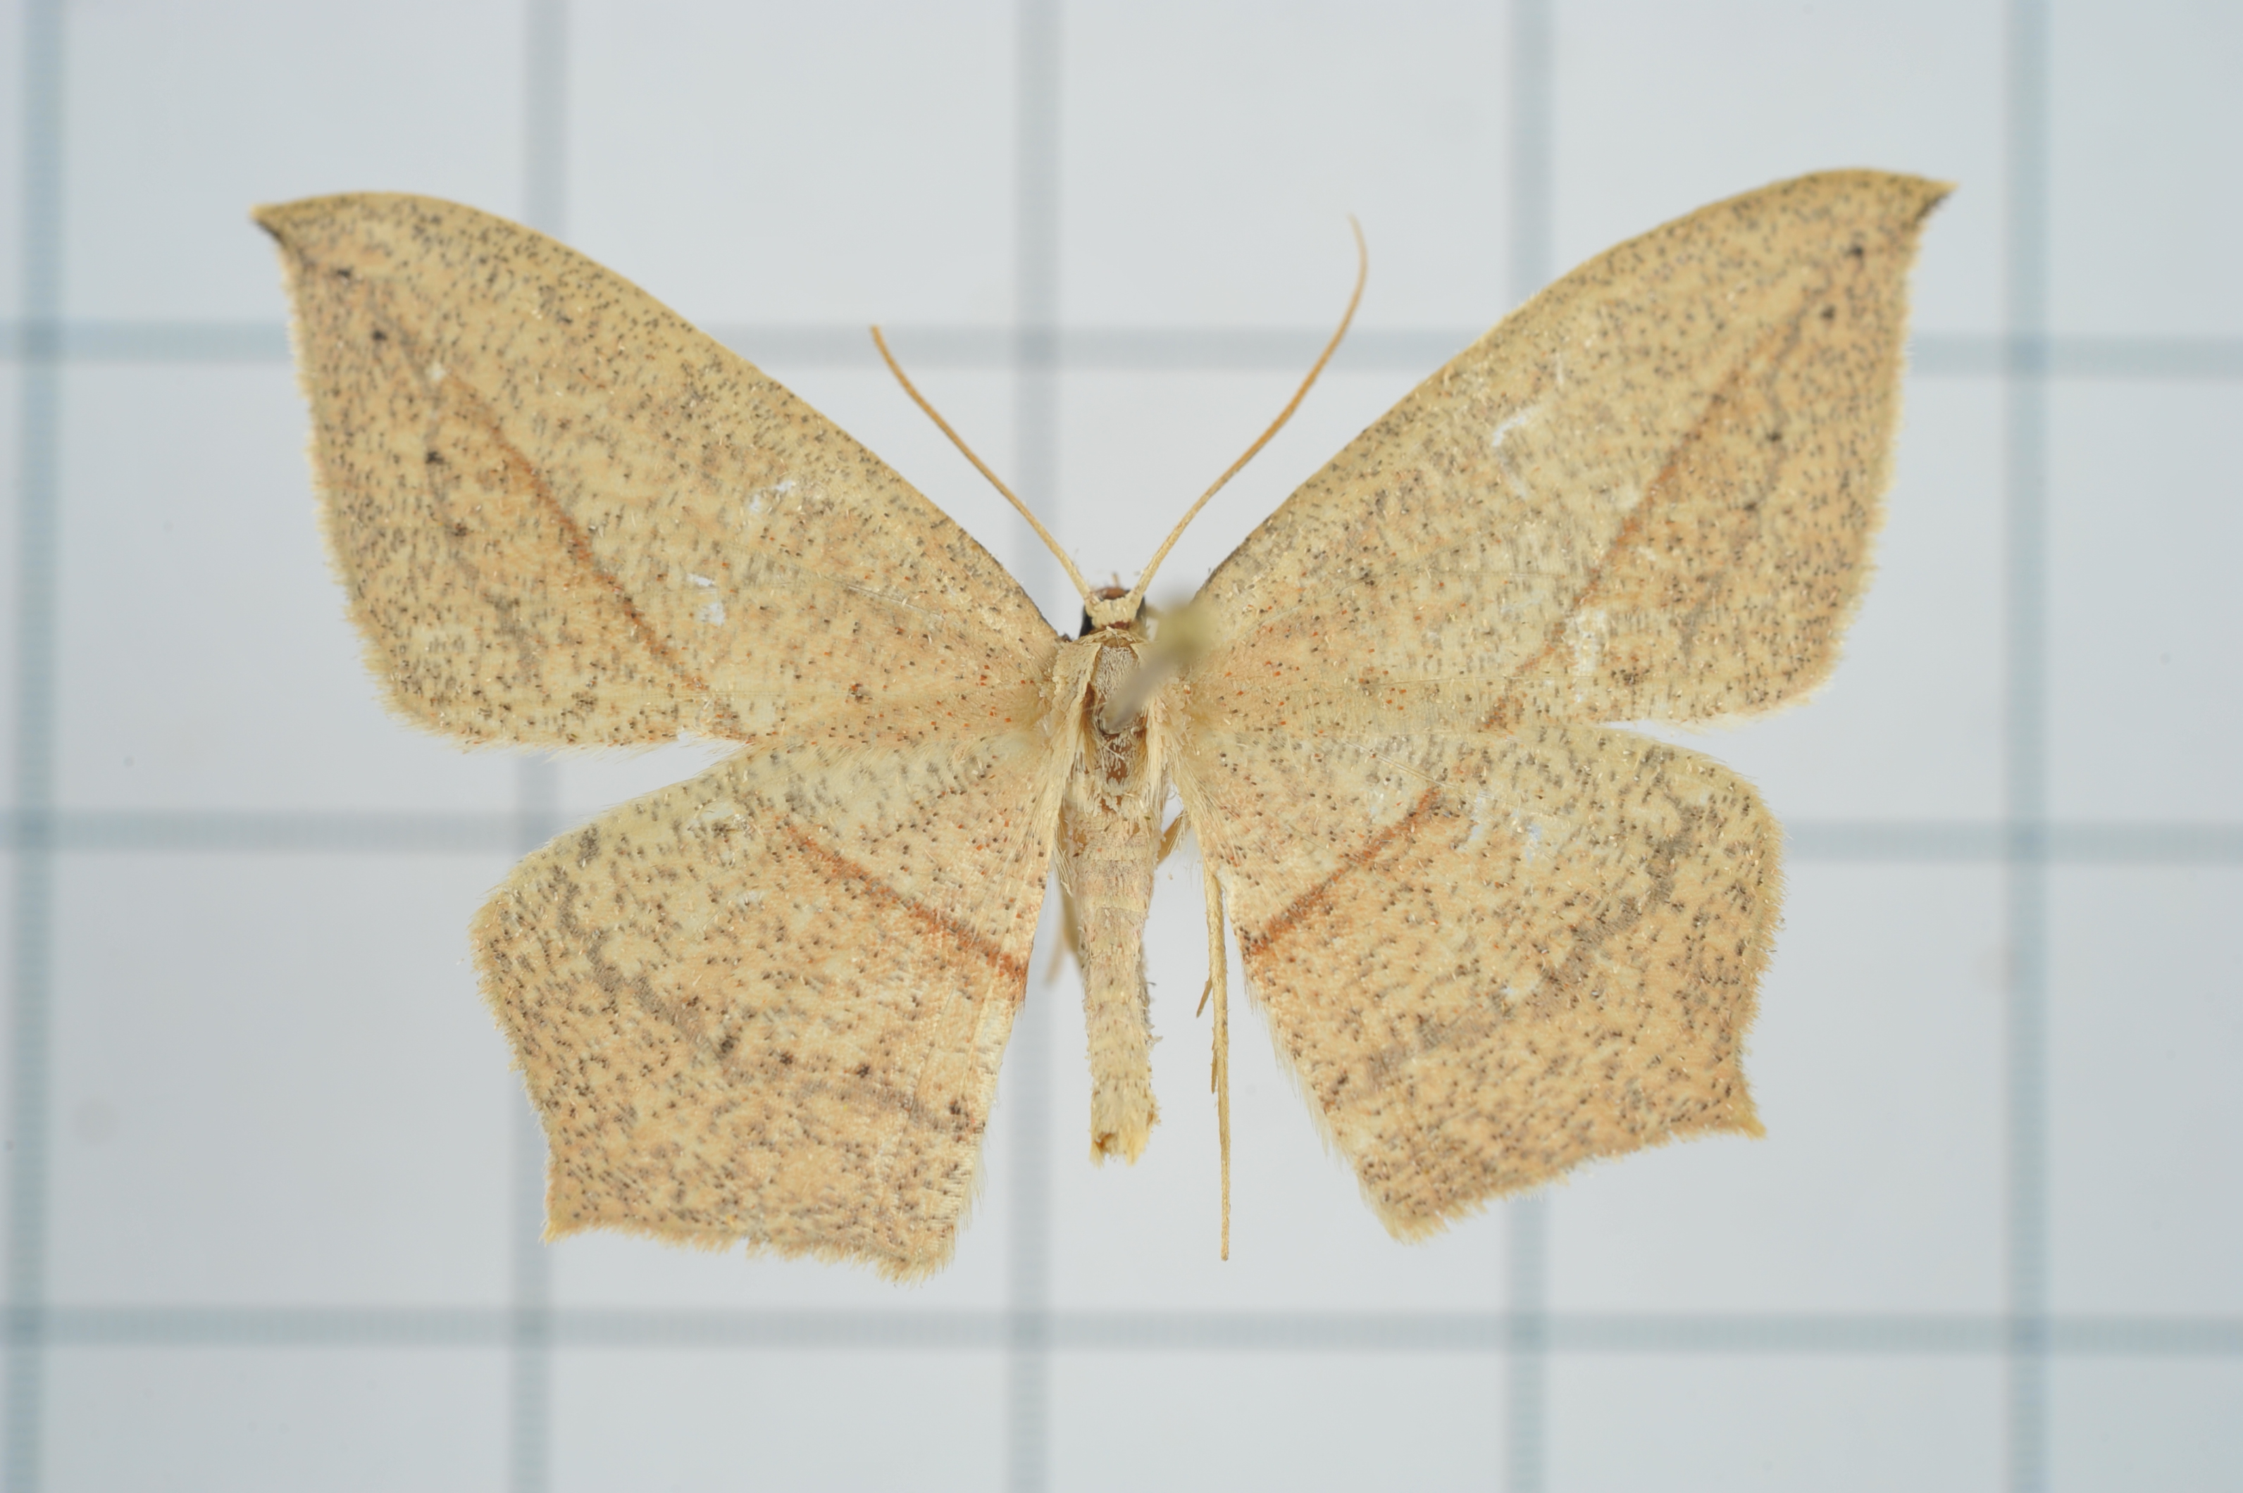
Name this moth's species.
Timandra stueningi
